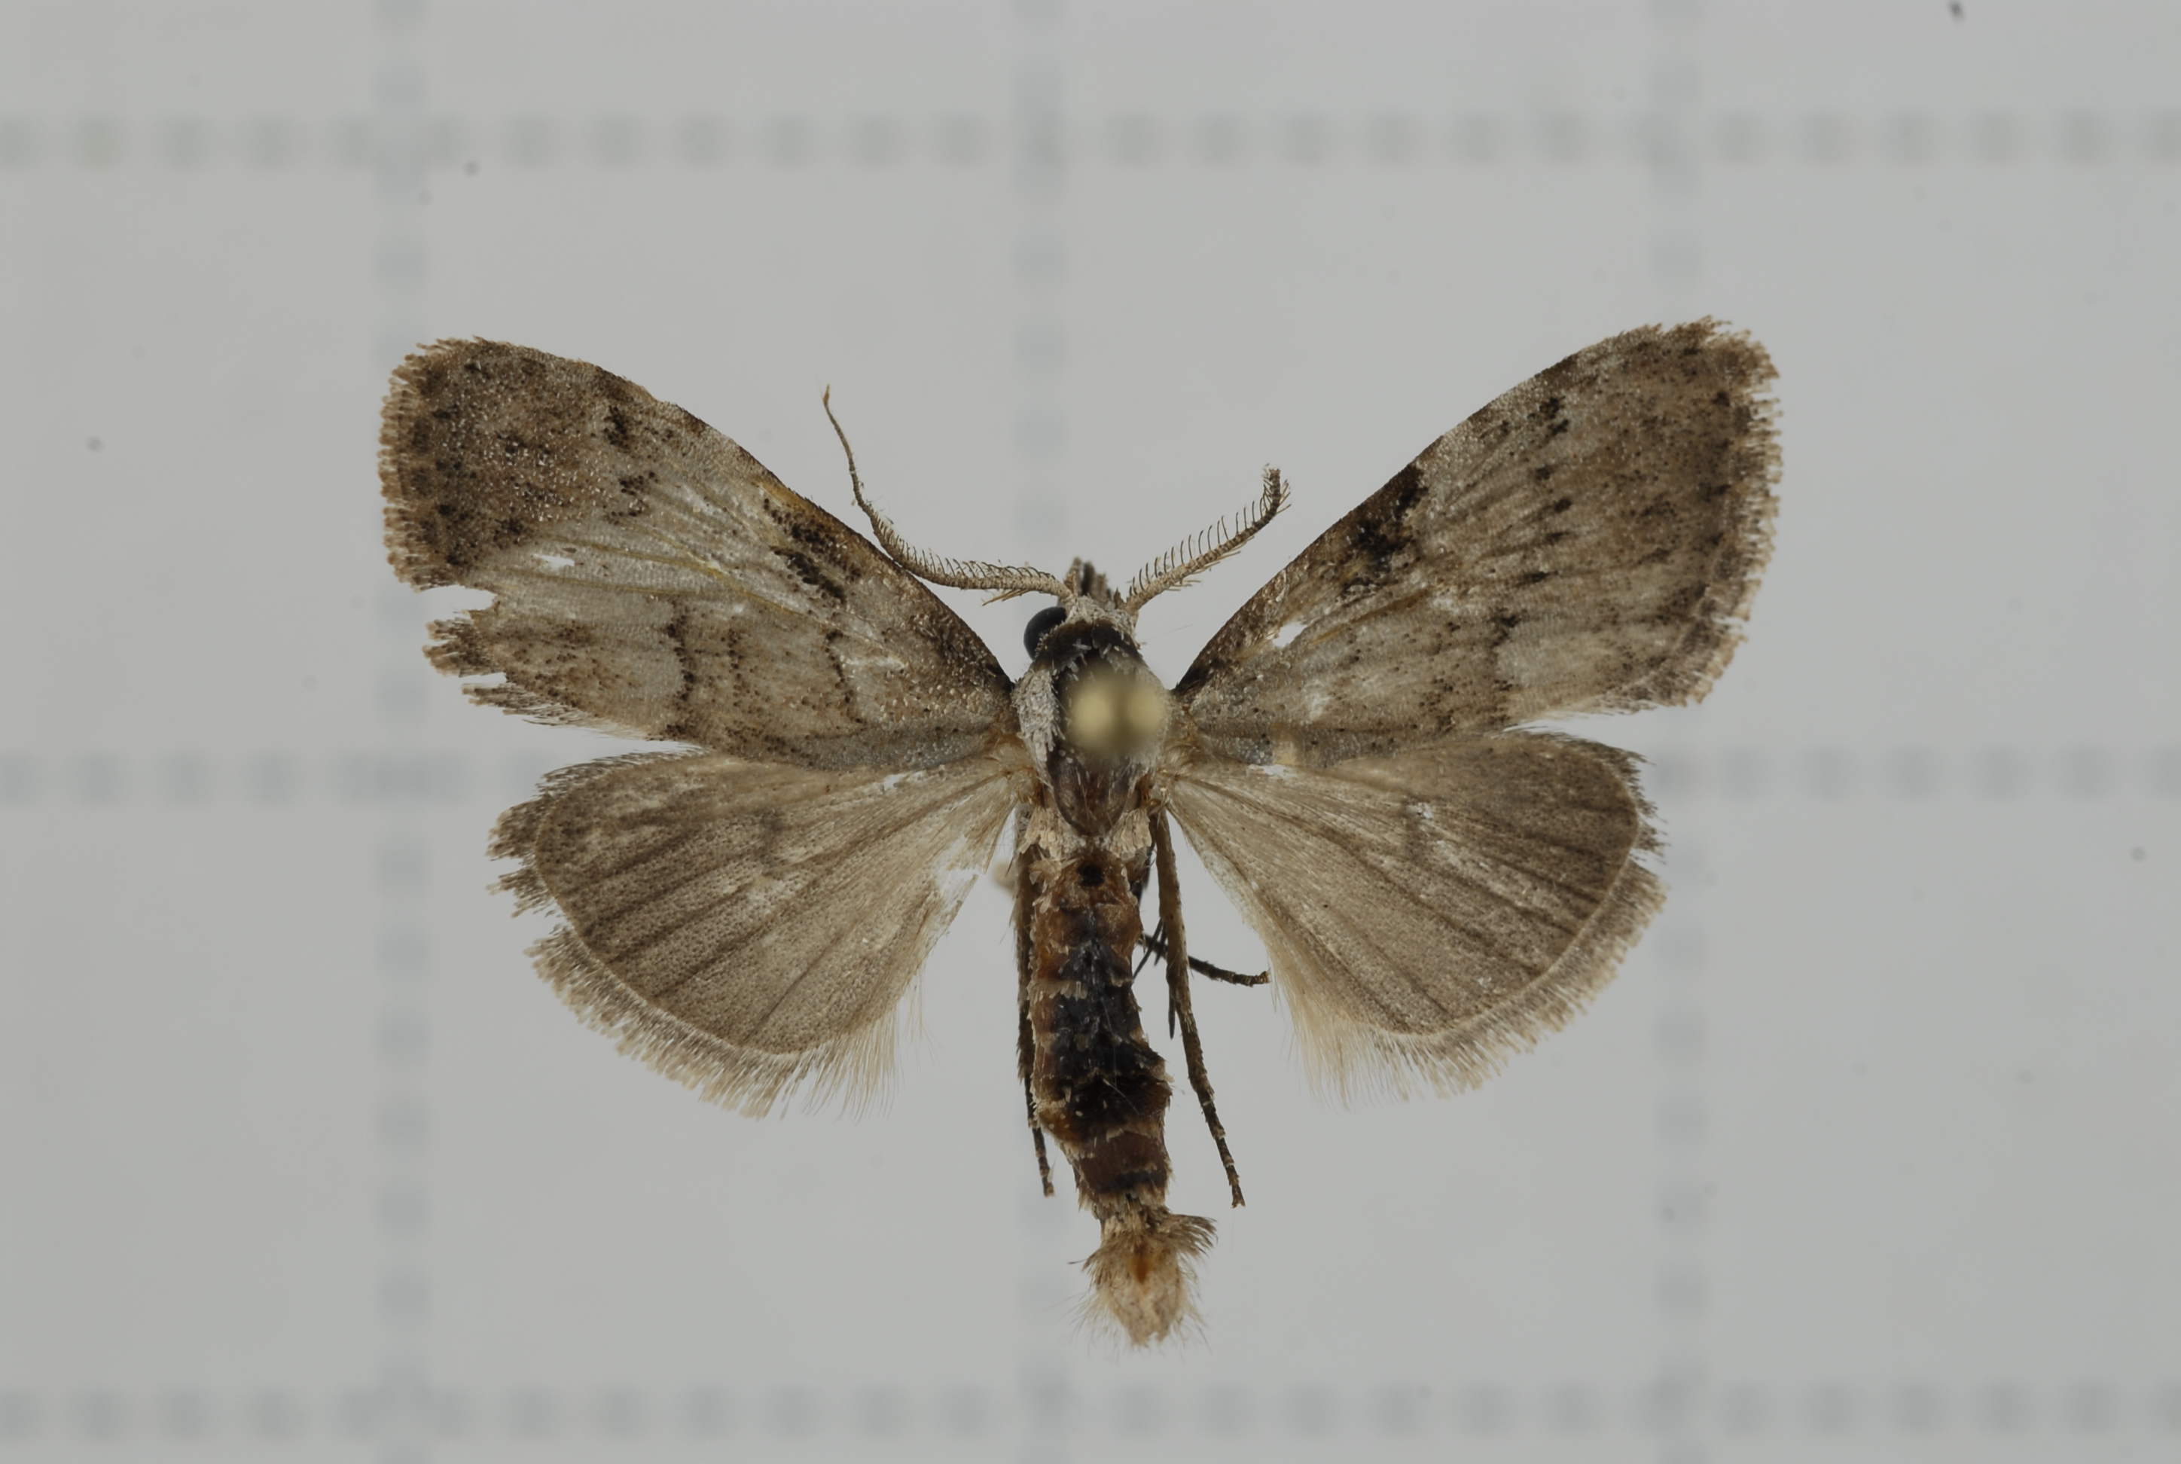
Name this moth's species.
Meganola major takasago
